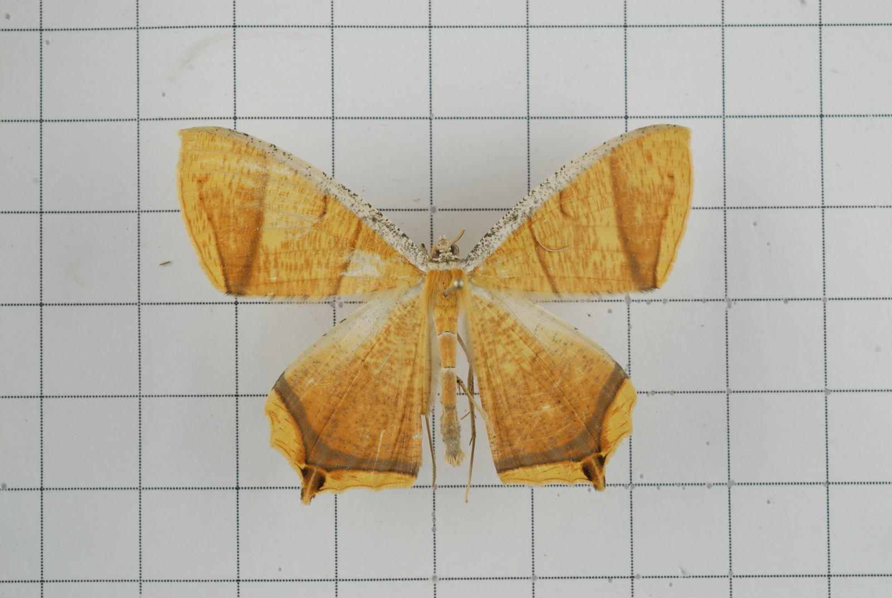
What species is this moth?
Thinopteryx crocoptera assamensis
